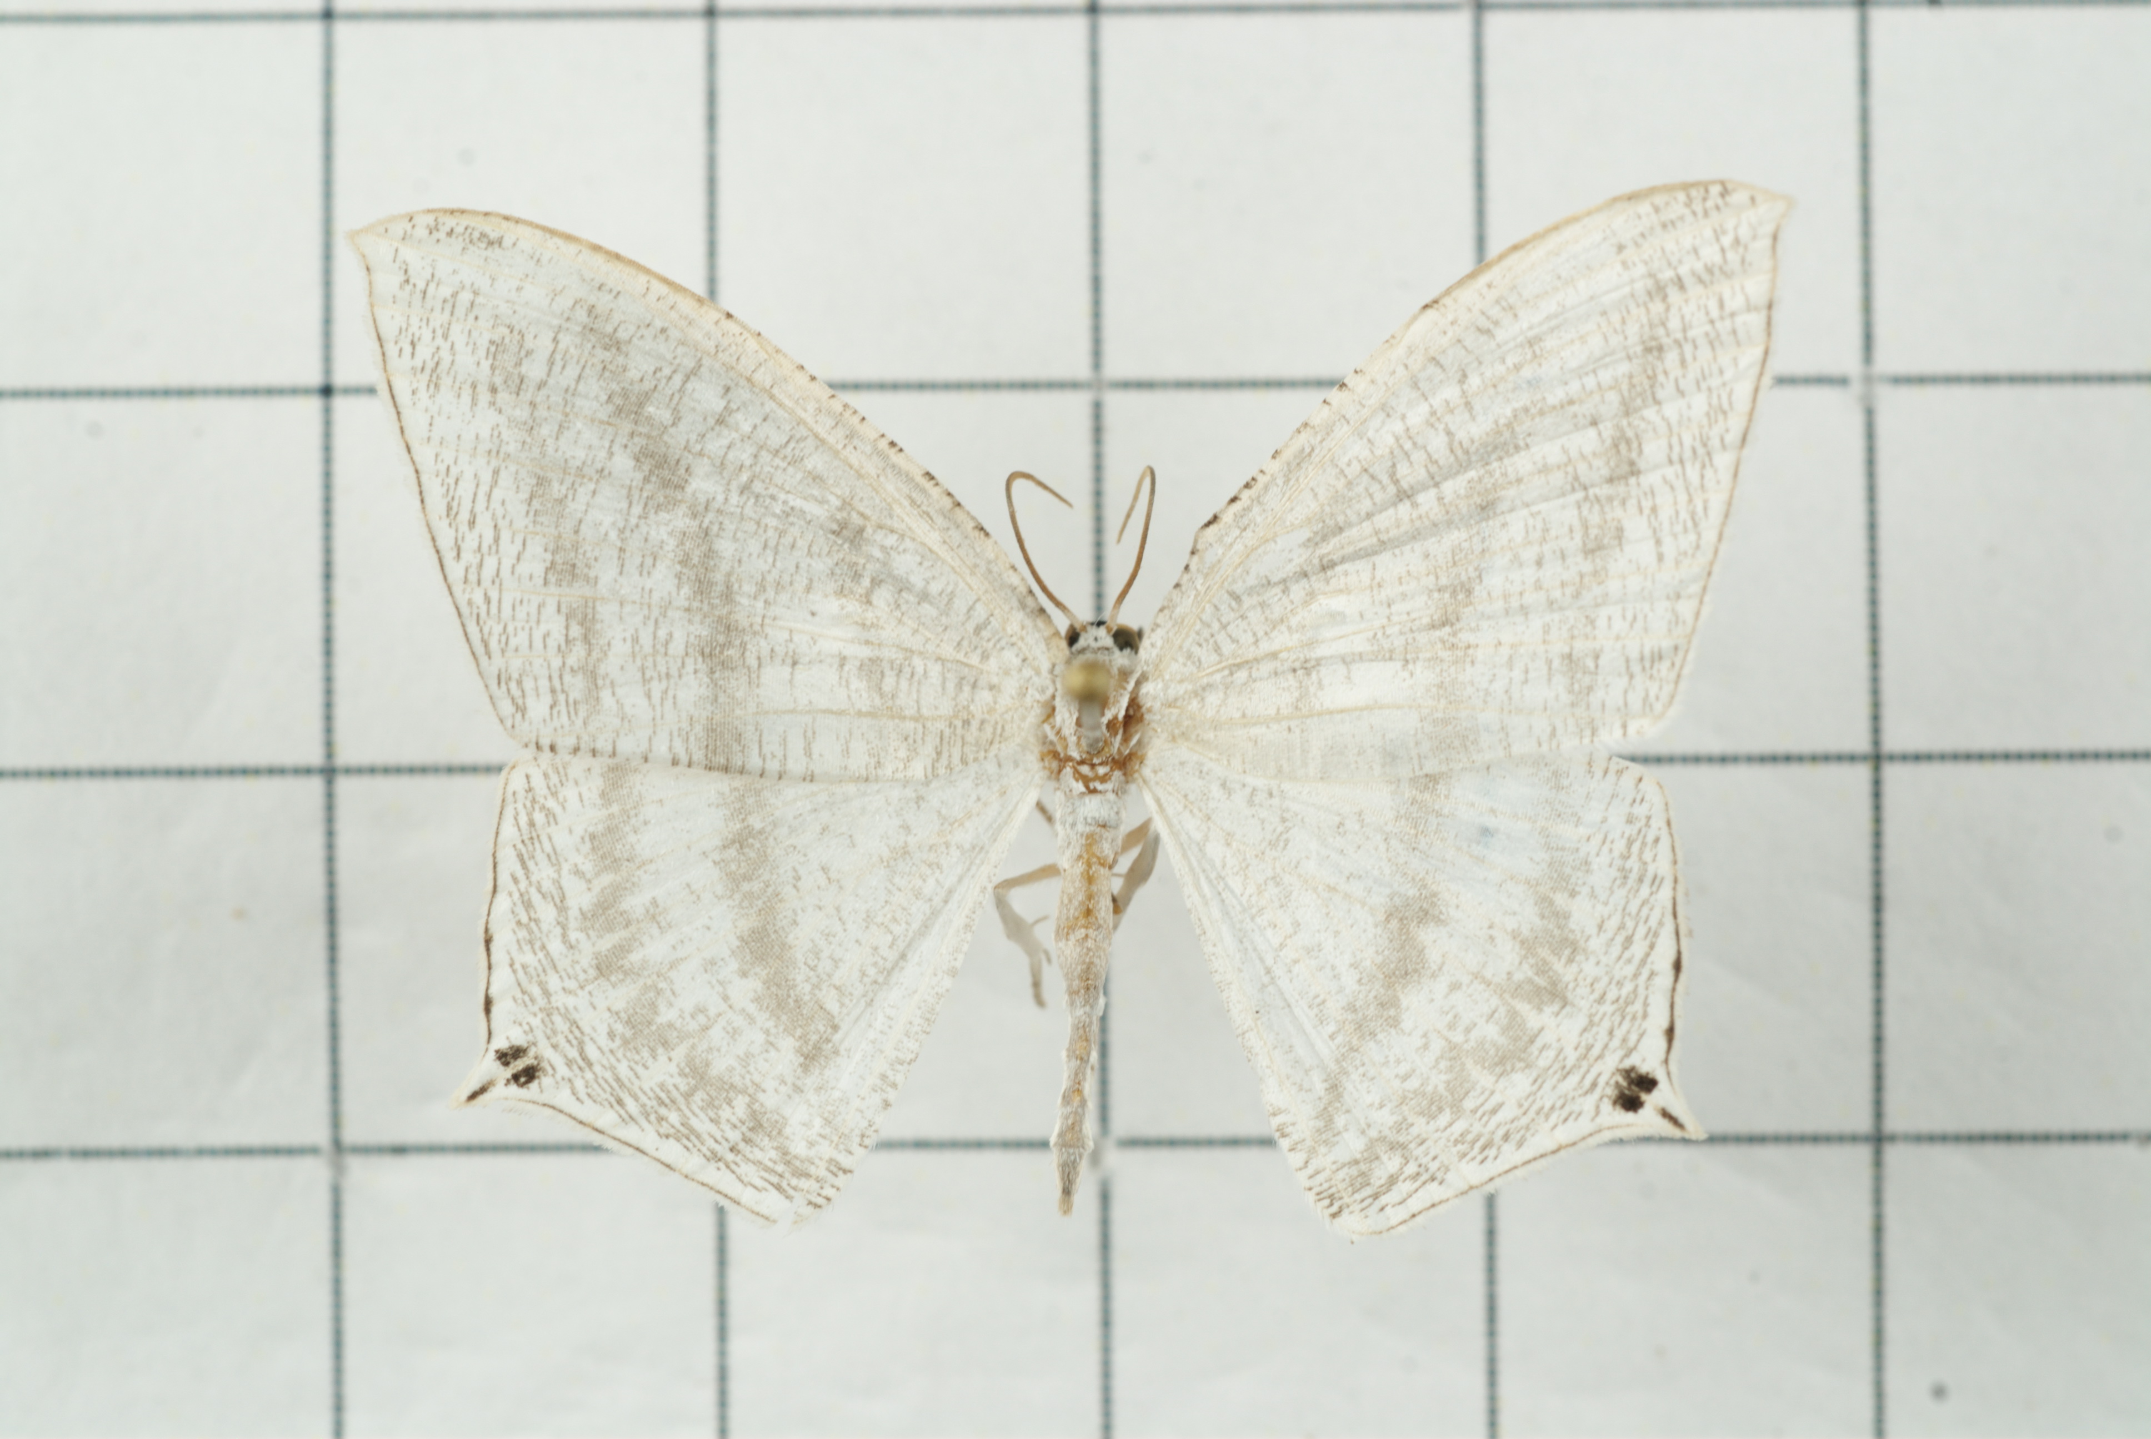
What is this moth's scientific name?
Micronia aculeata
